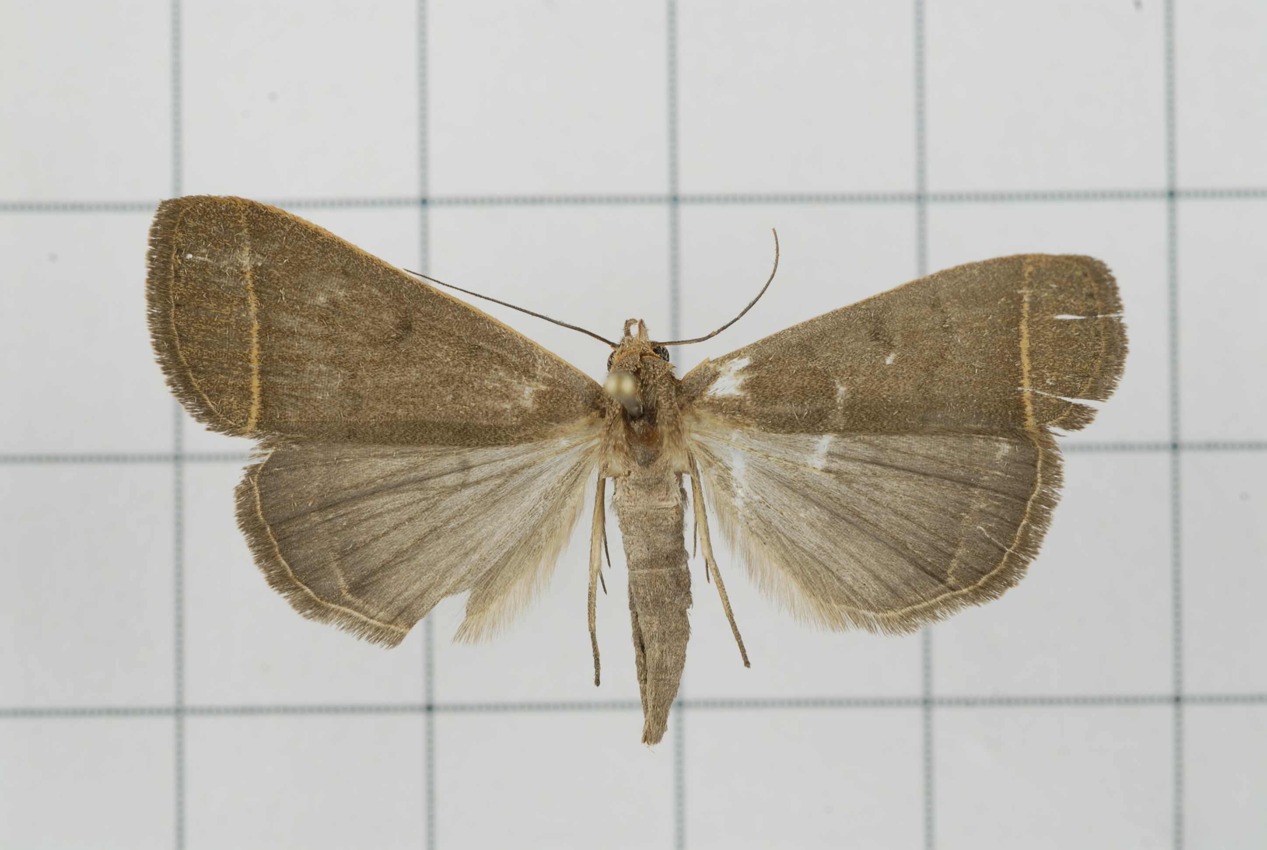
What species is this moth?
Simplicia niphona
